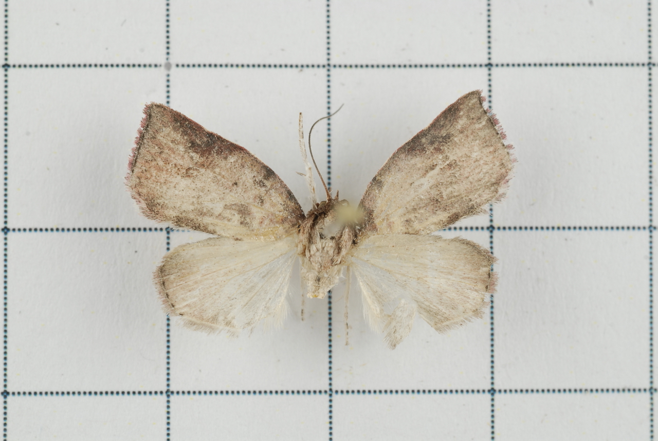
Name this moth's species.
Beara tortriciformis
